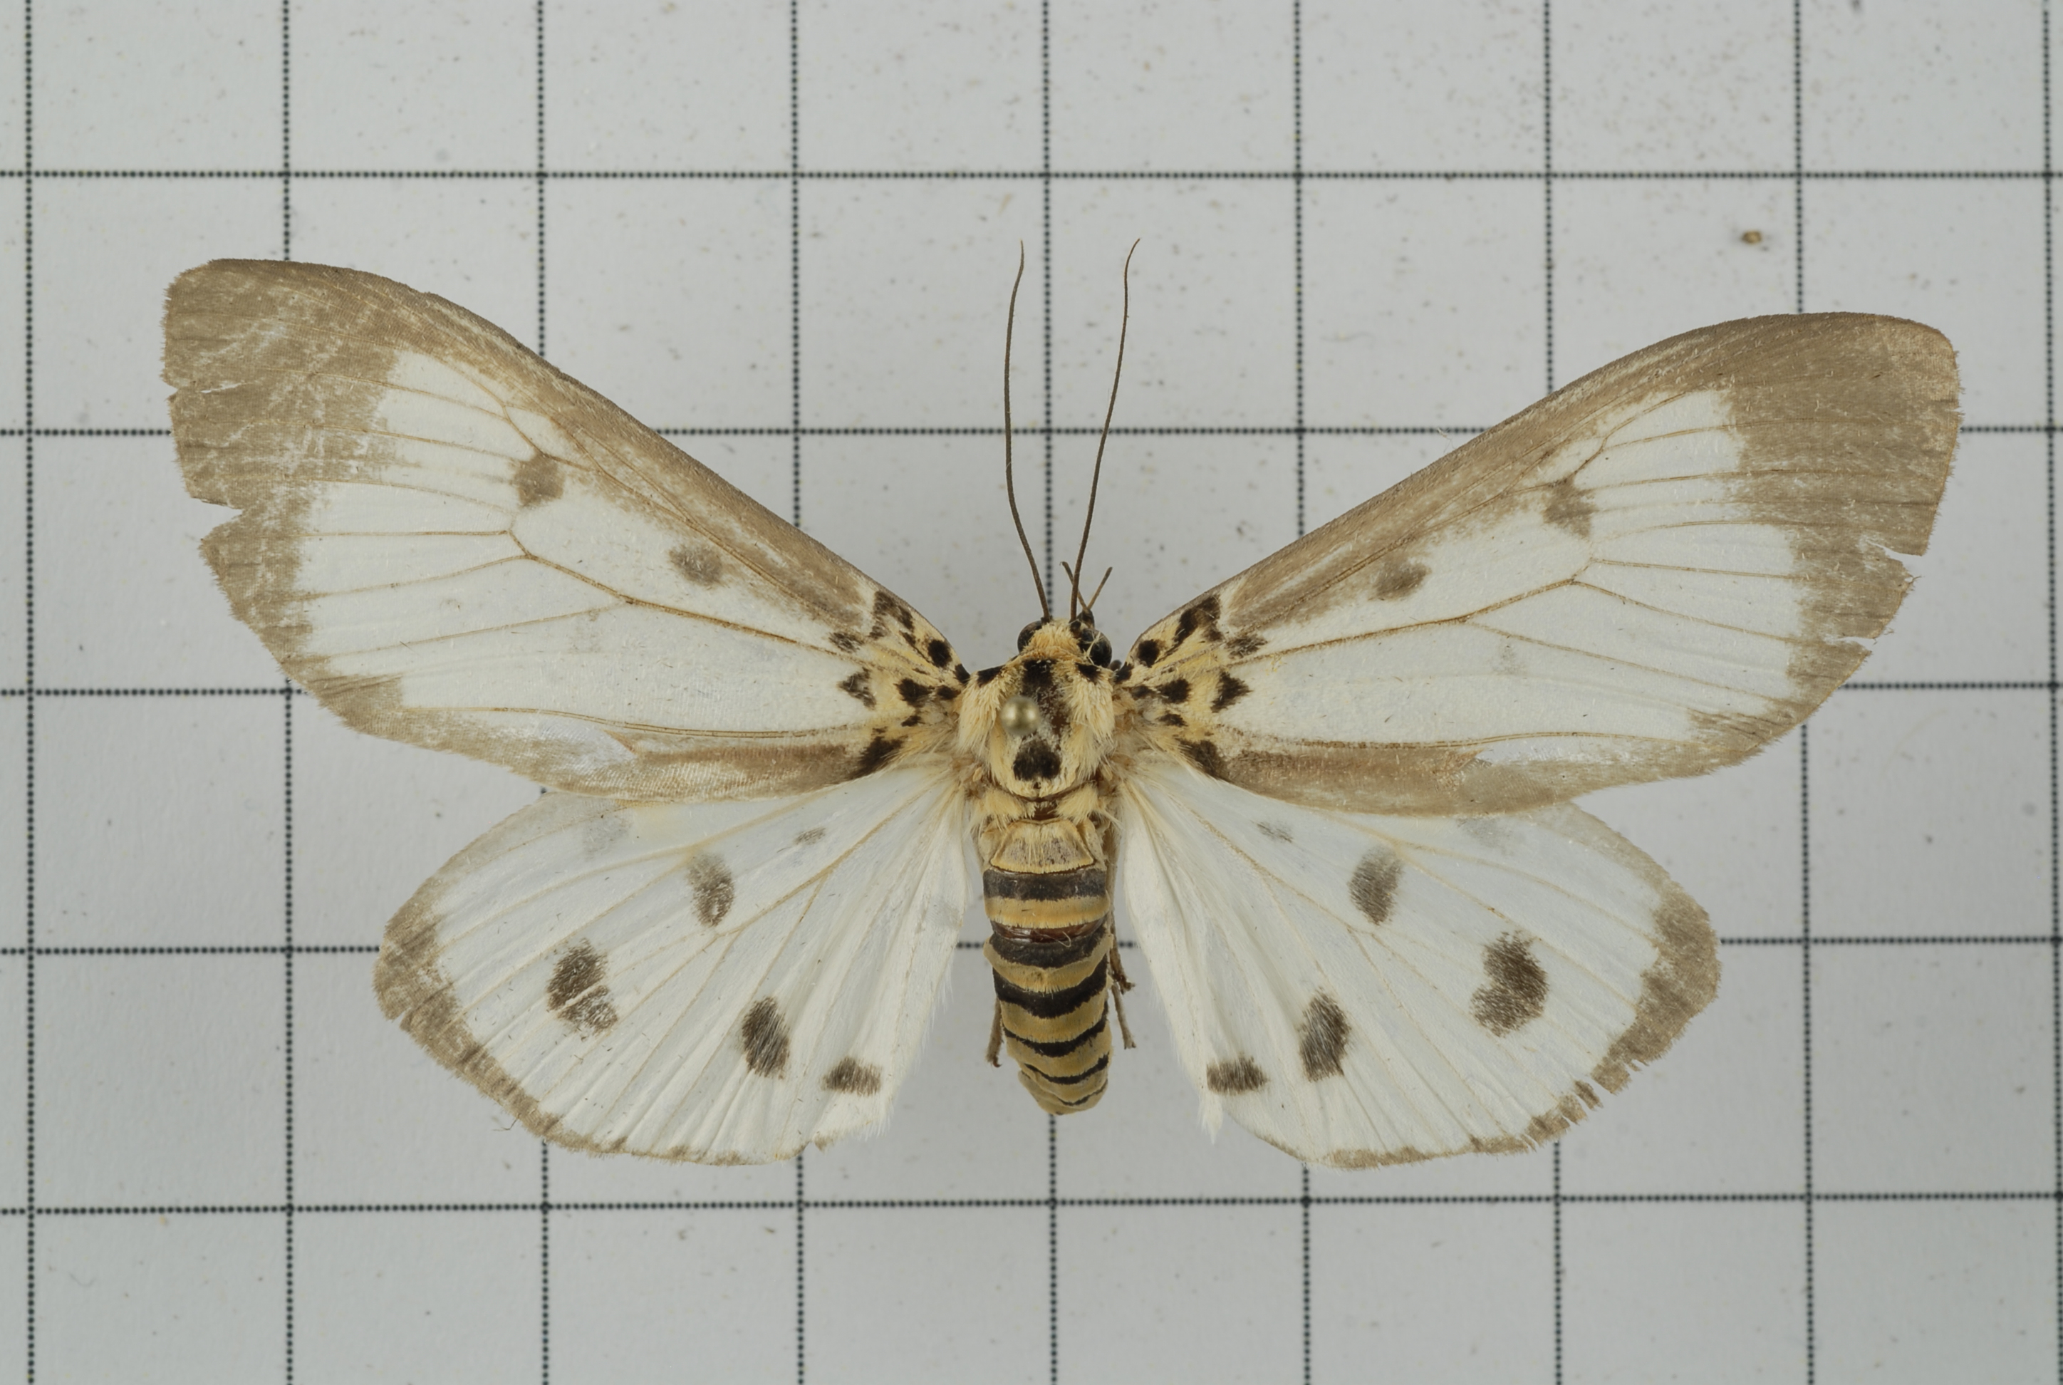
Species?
Asota plana lacteata
